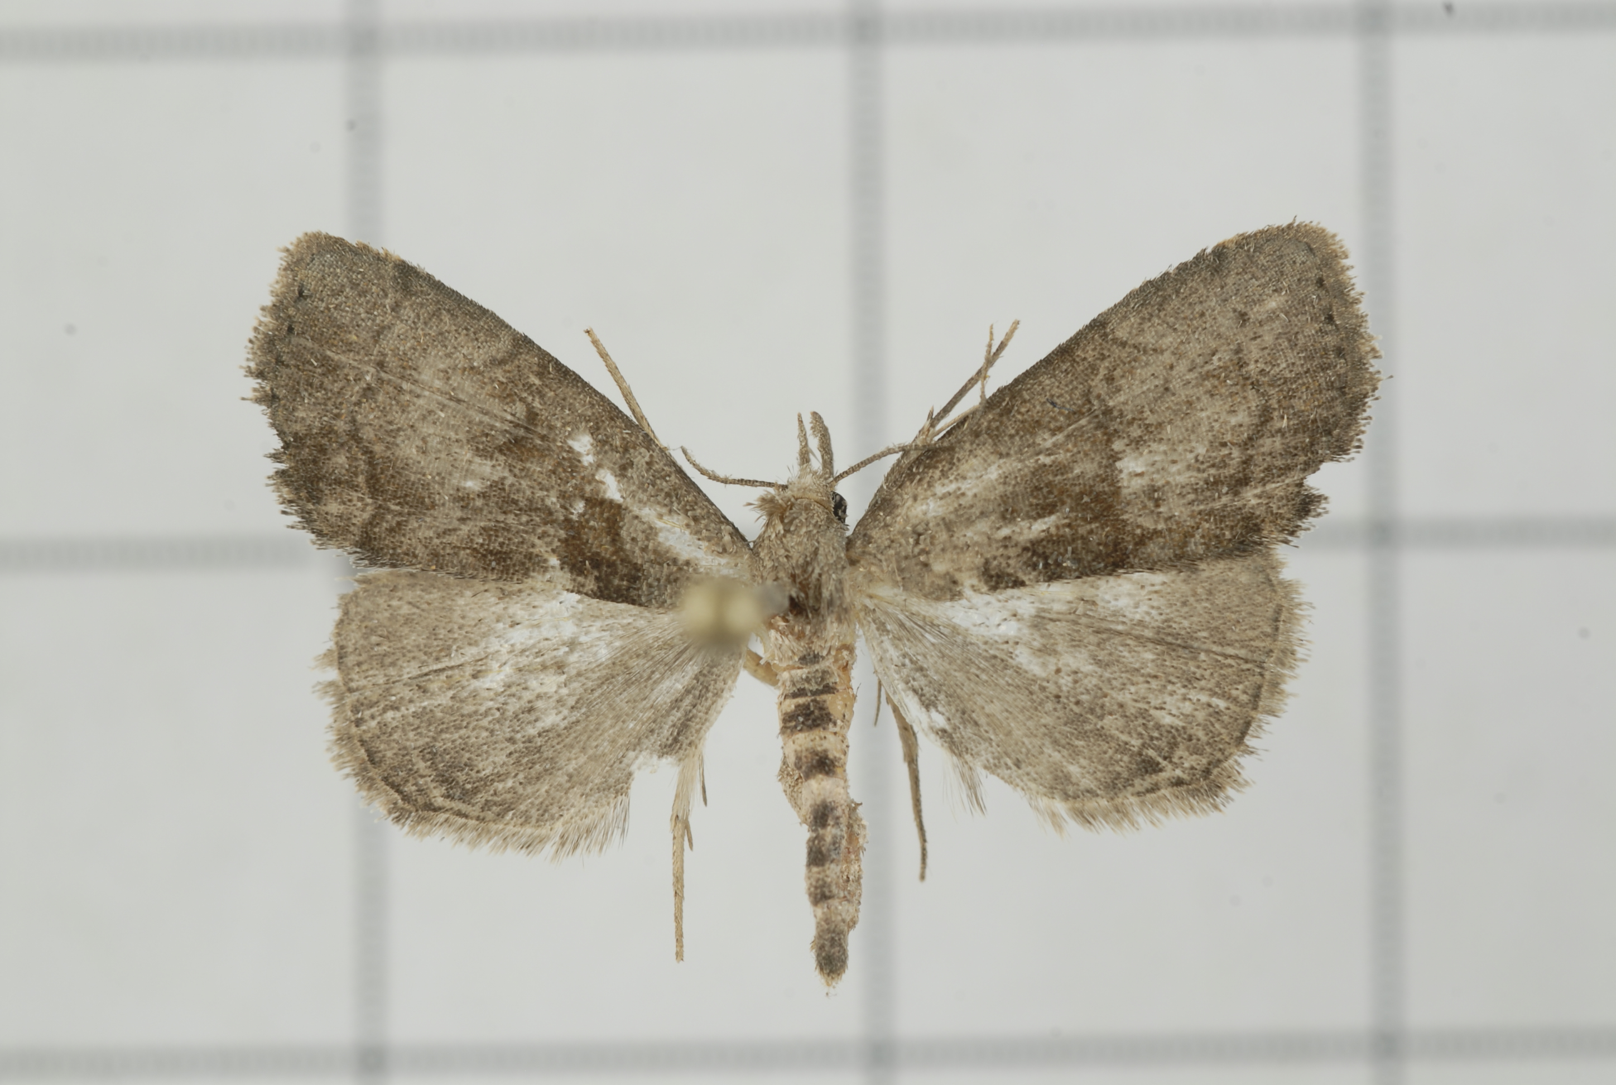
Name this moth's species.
Herminia kurokoi
